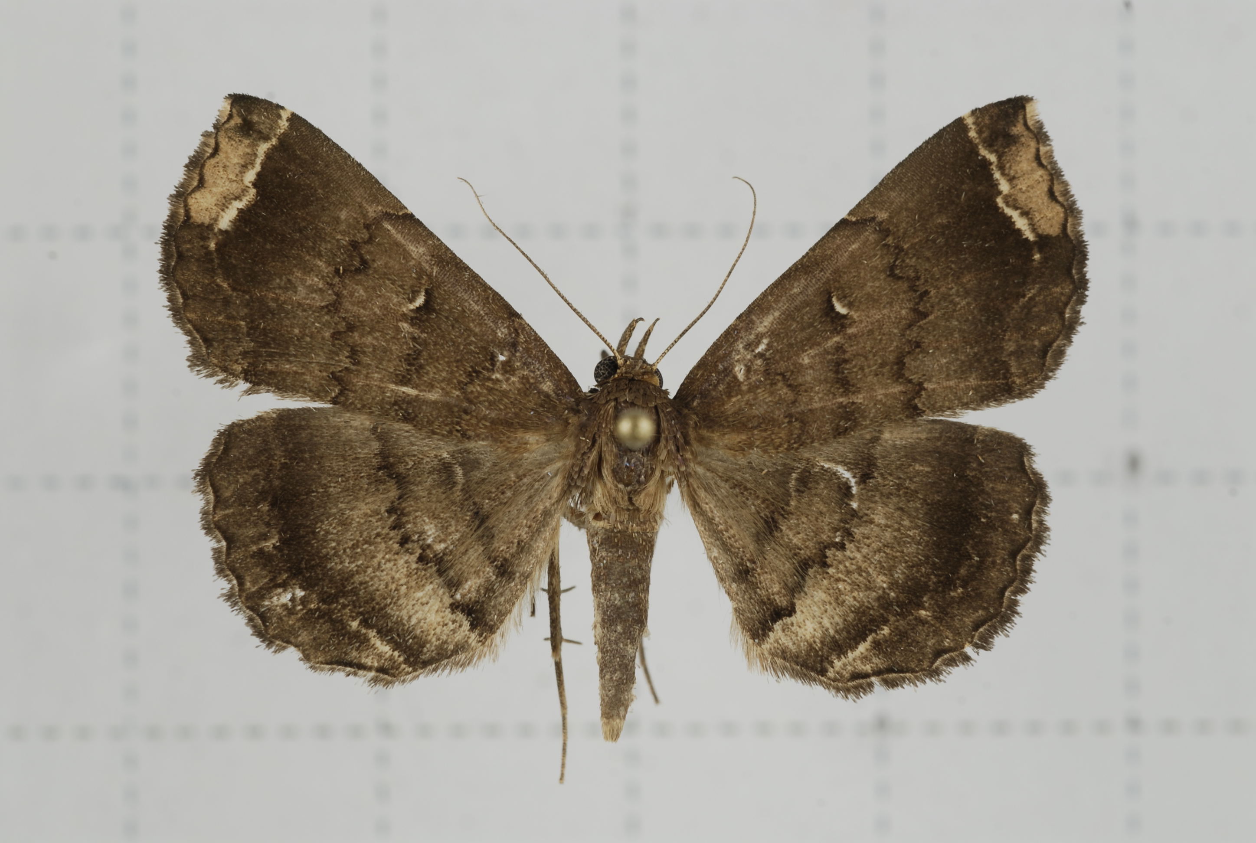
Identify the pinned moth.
Adrapsa quadrilinealis
